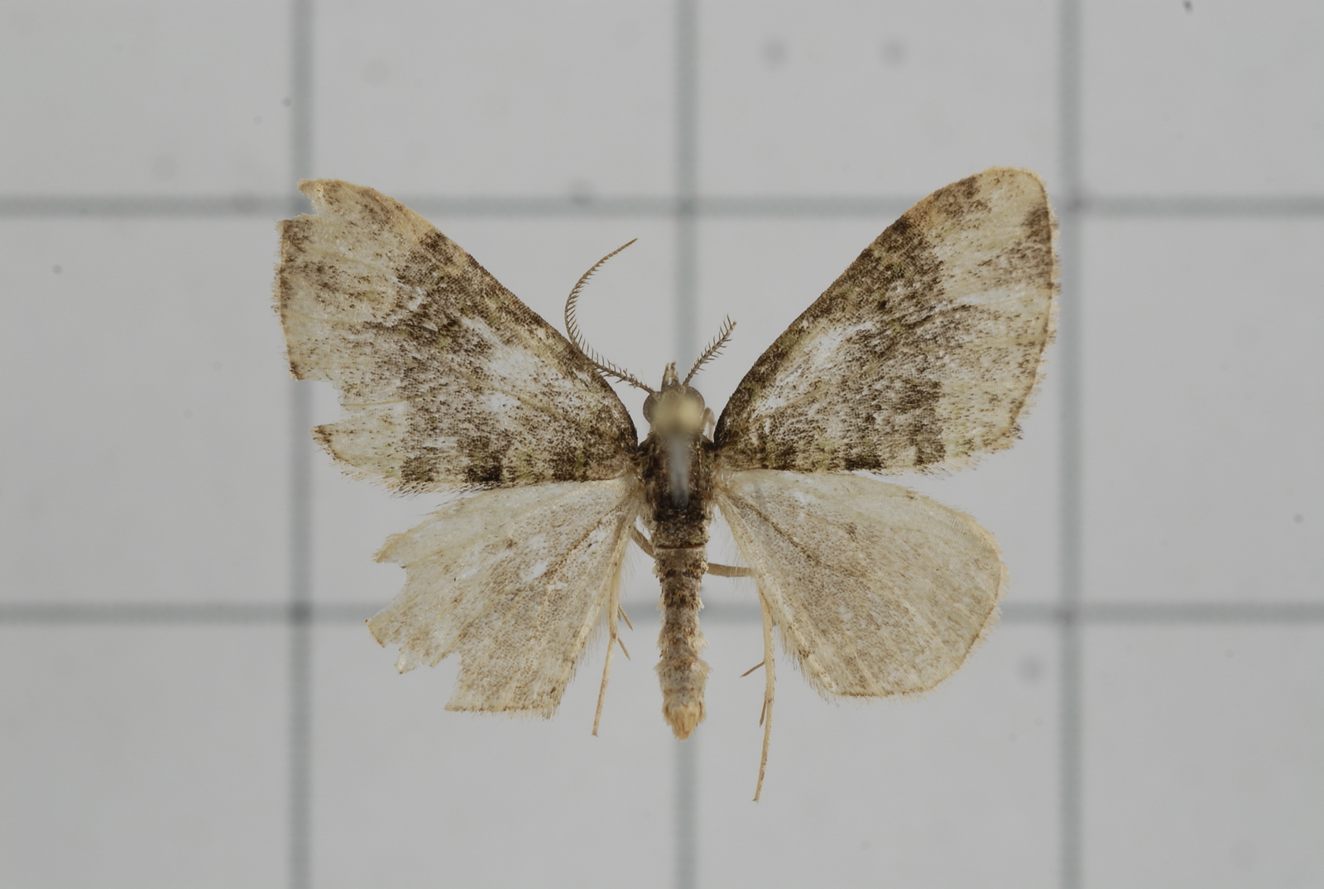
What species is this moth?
Apithecia viridata wilemani
